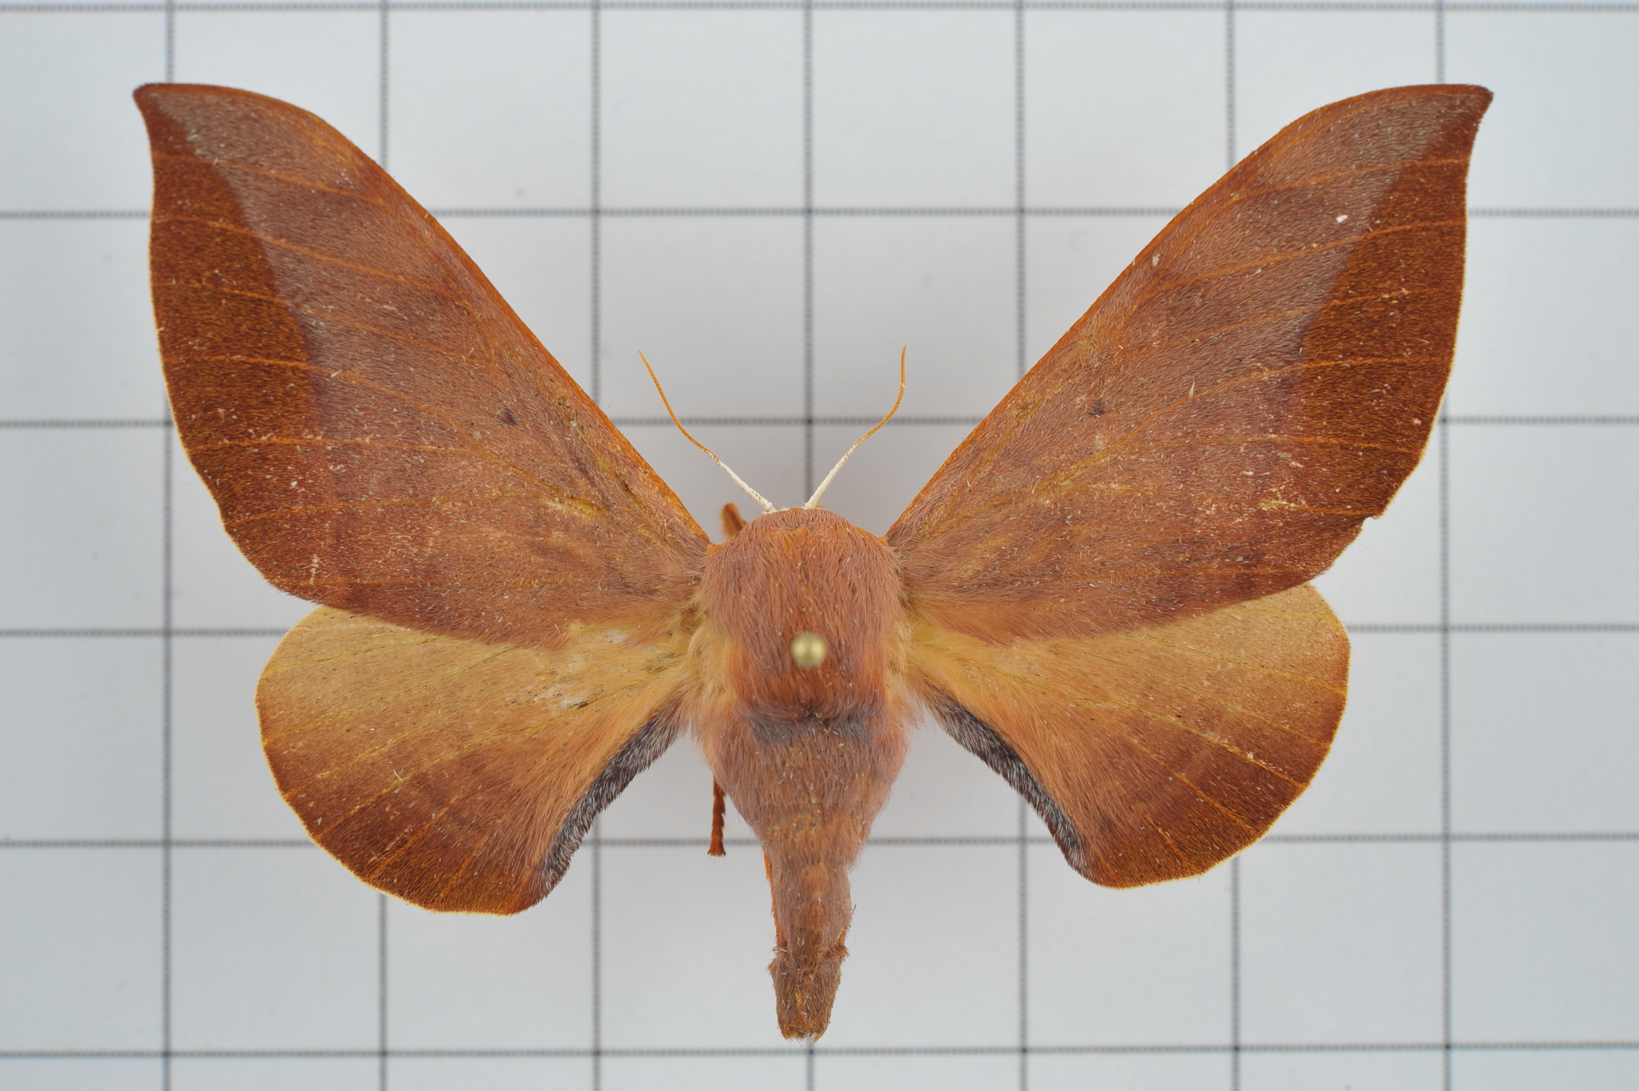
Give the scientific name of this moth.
Comparmustilia gerontica
